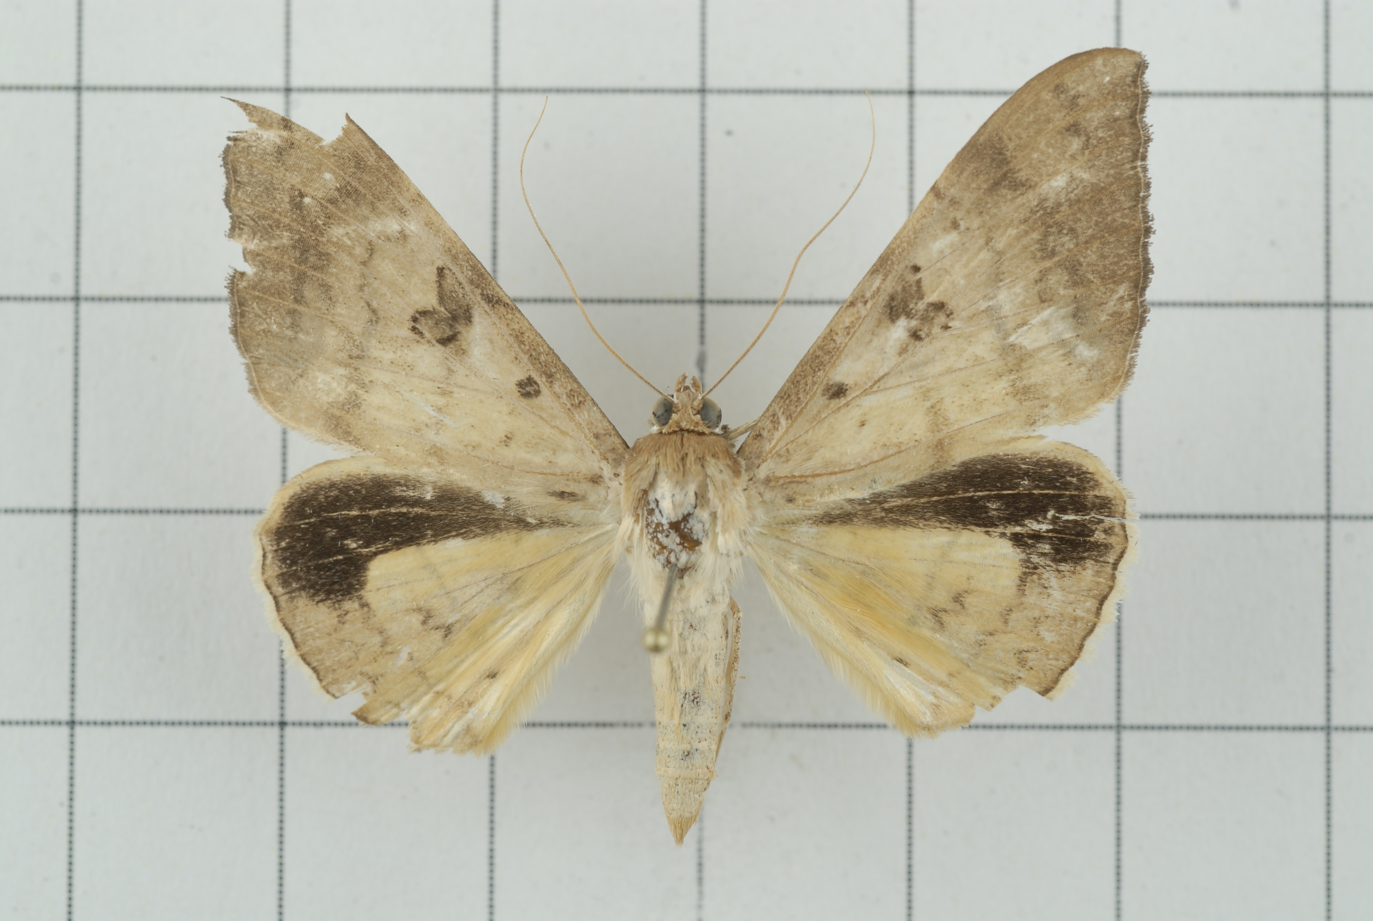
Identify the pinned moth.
Oxyodes scrobiculata
